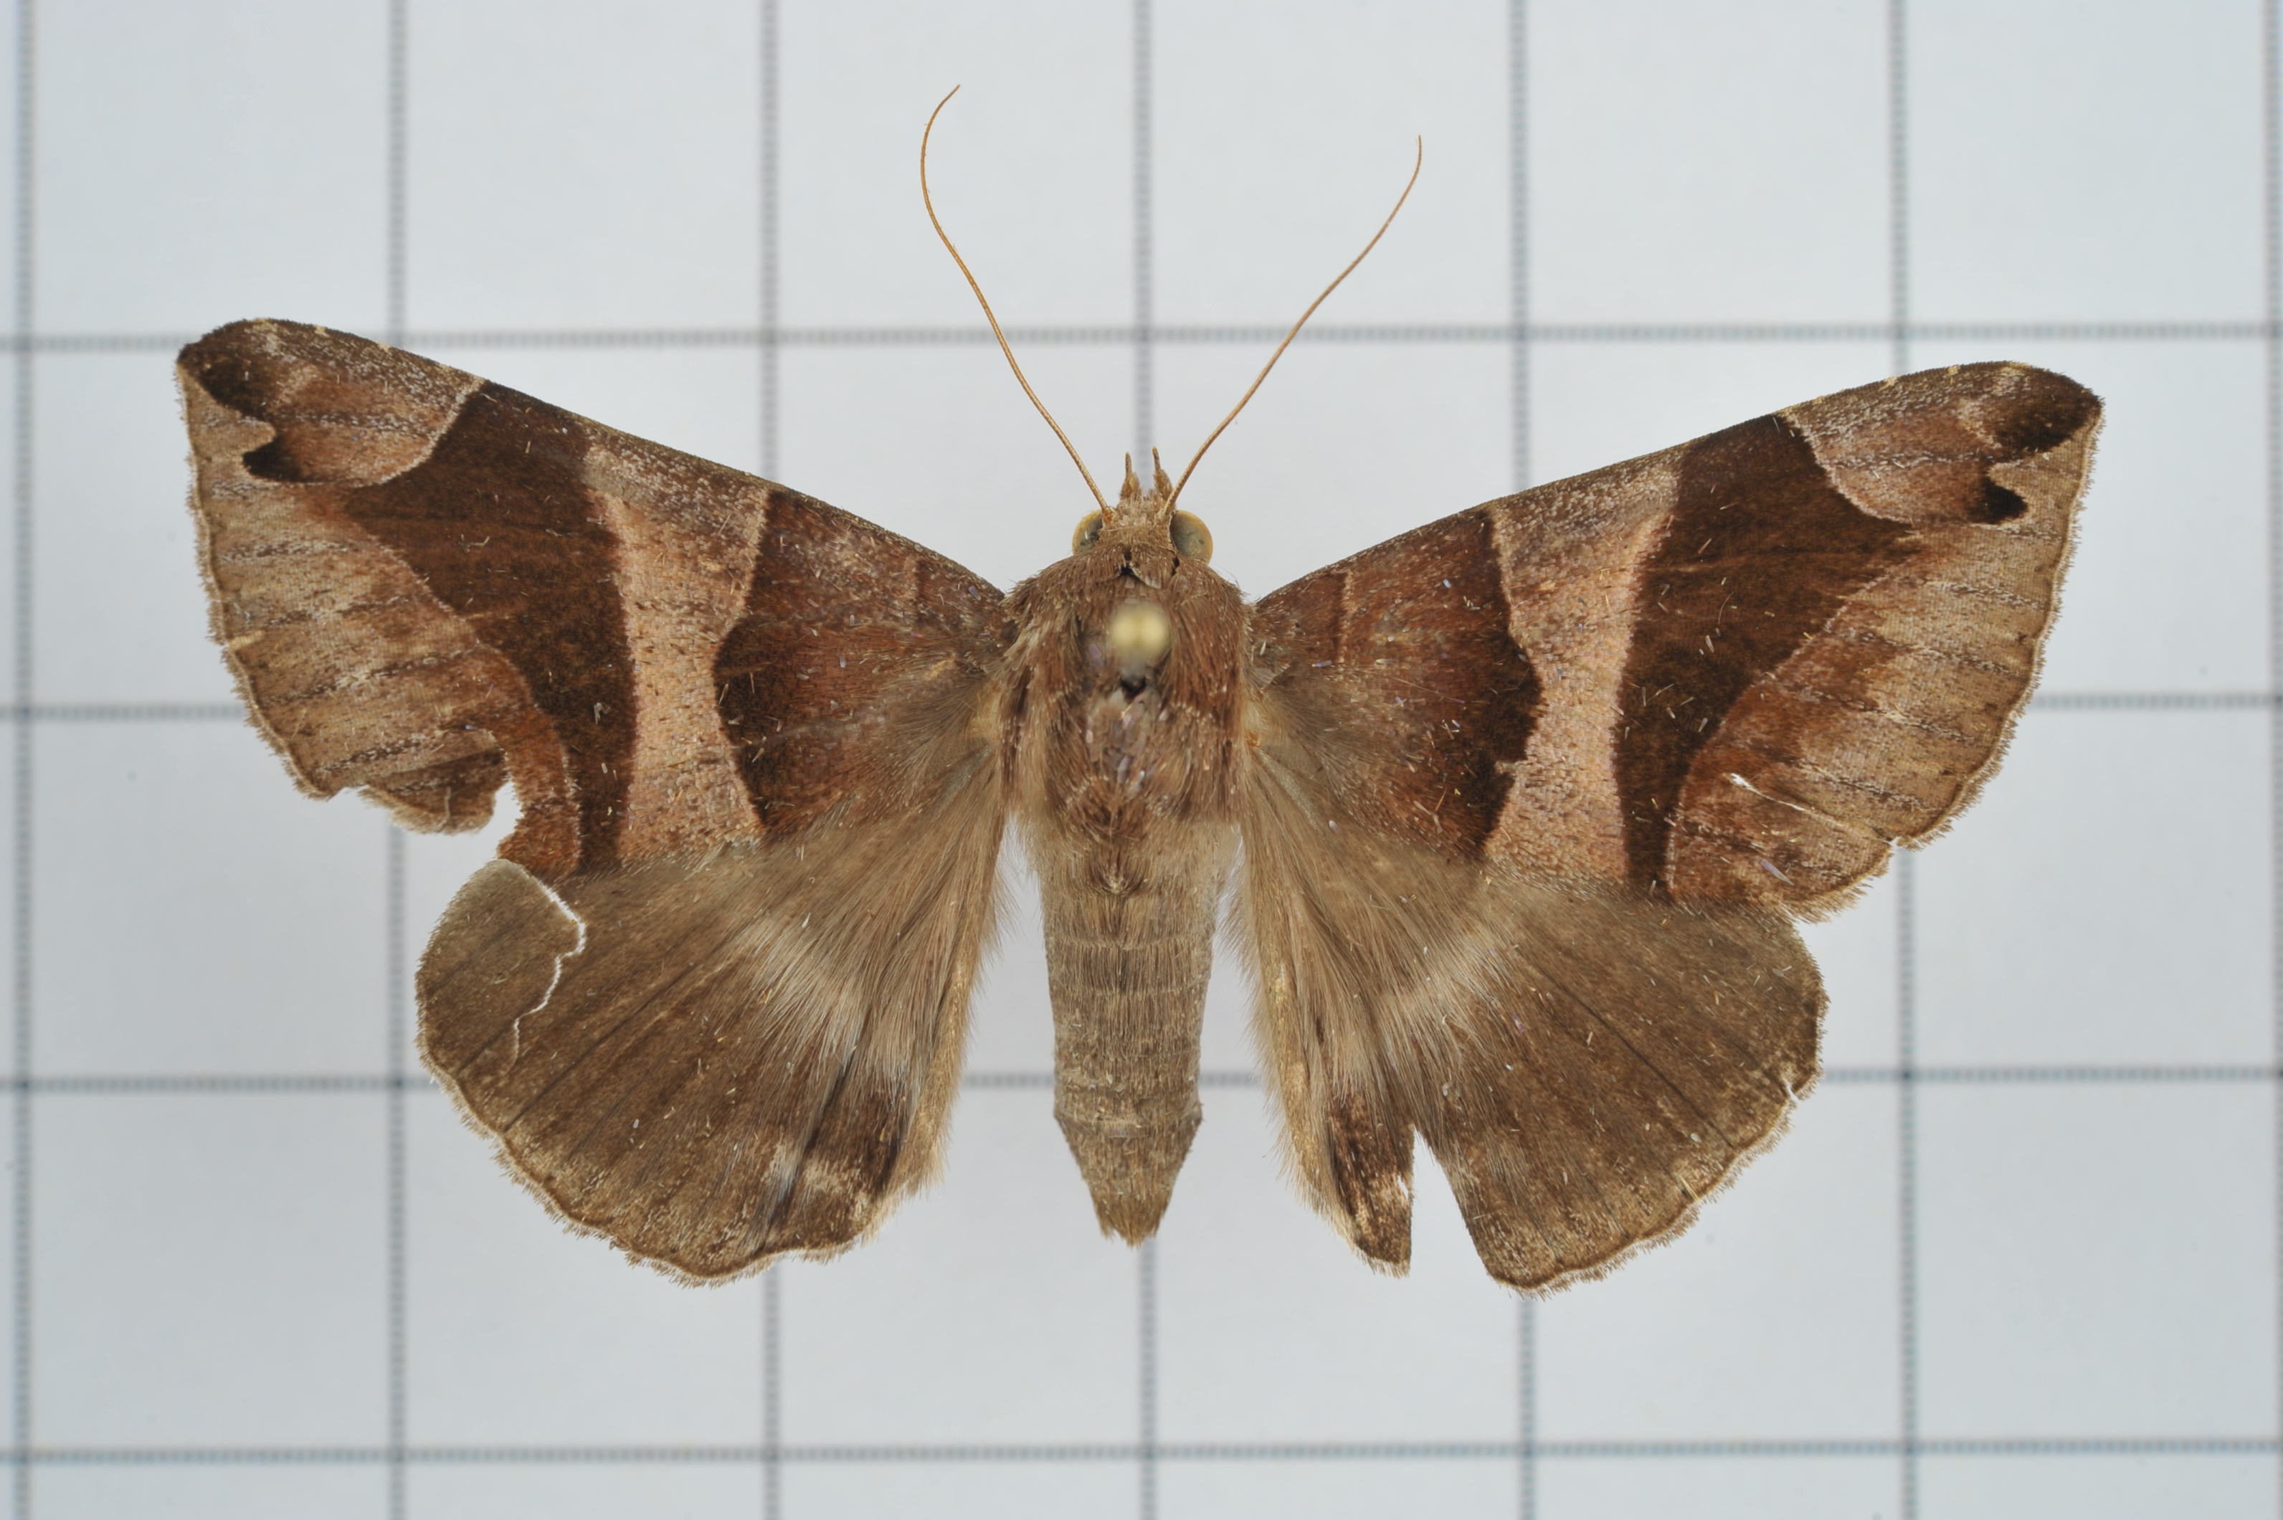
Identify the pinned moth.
Bastilla arcuata
